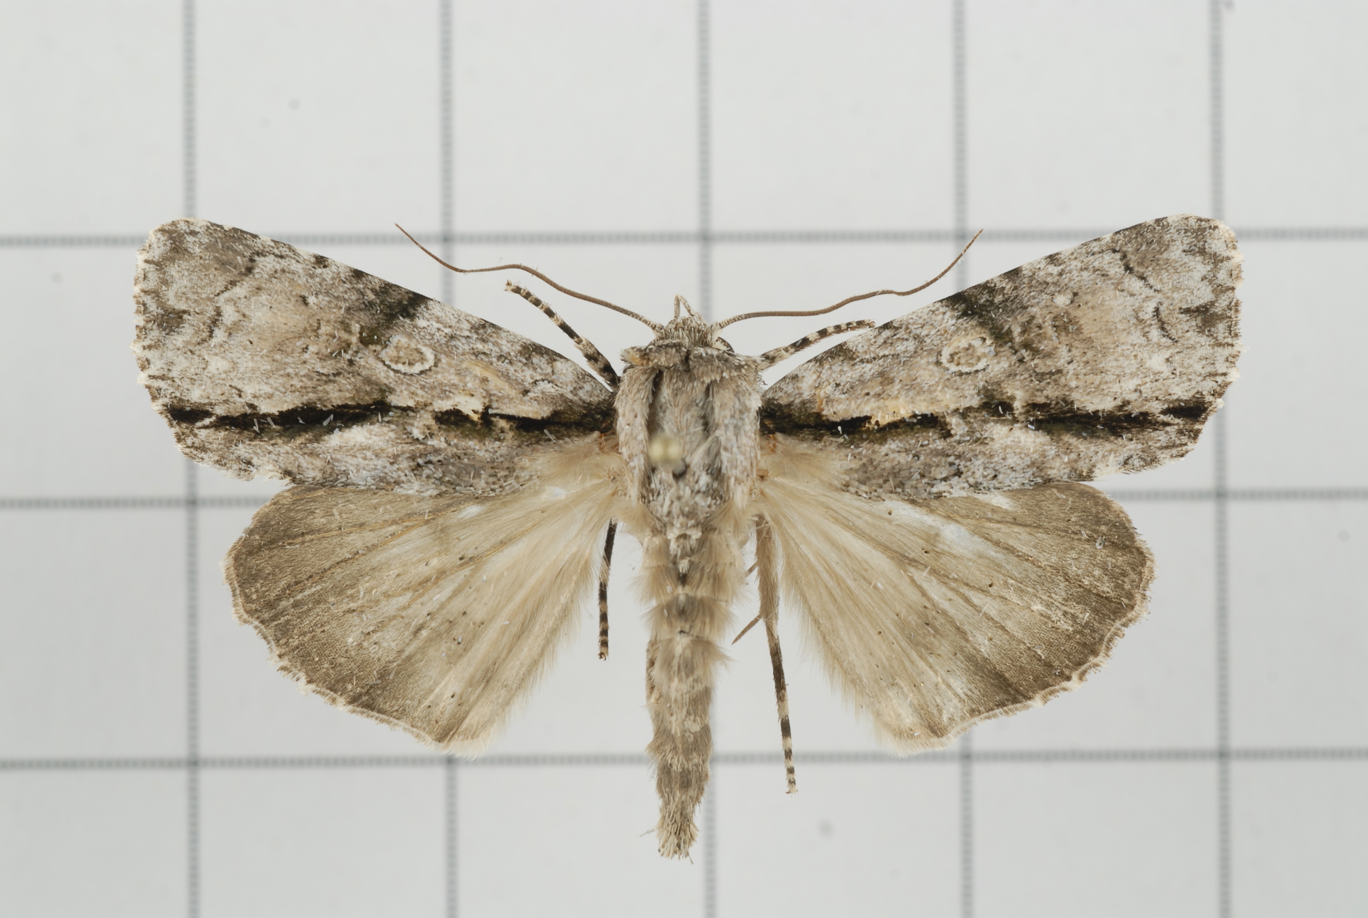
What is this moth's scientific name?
Fascionycta fasciata
